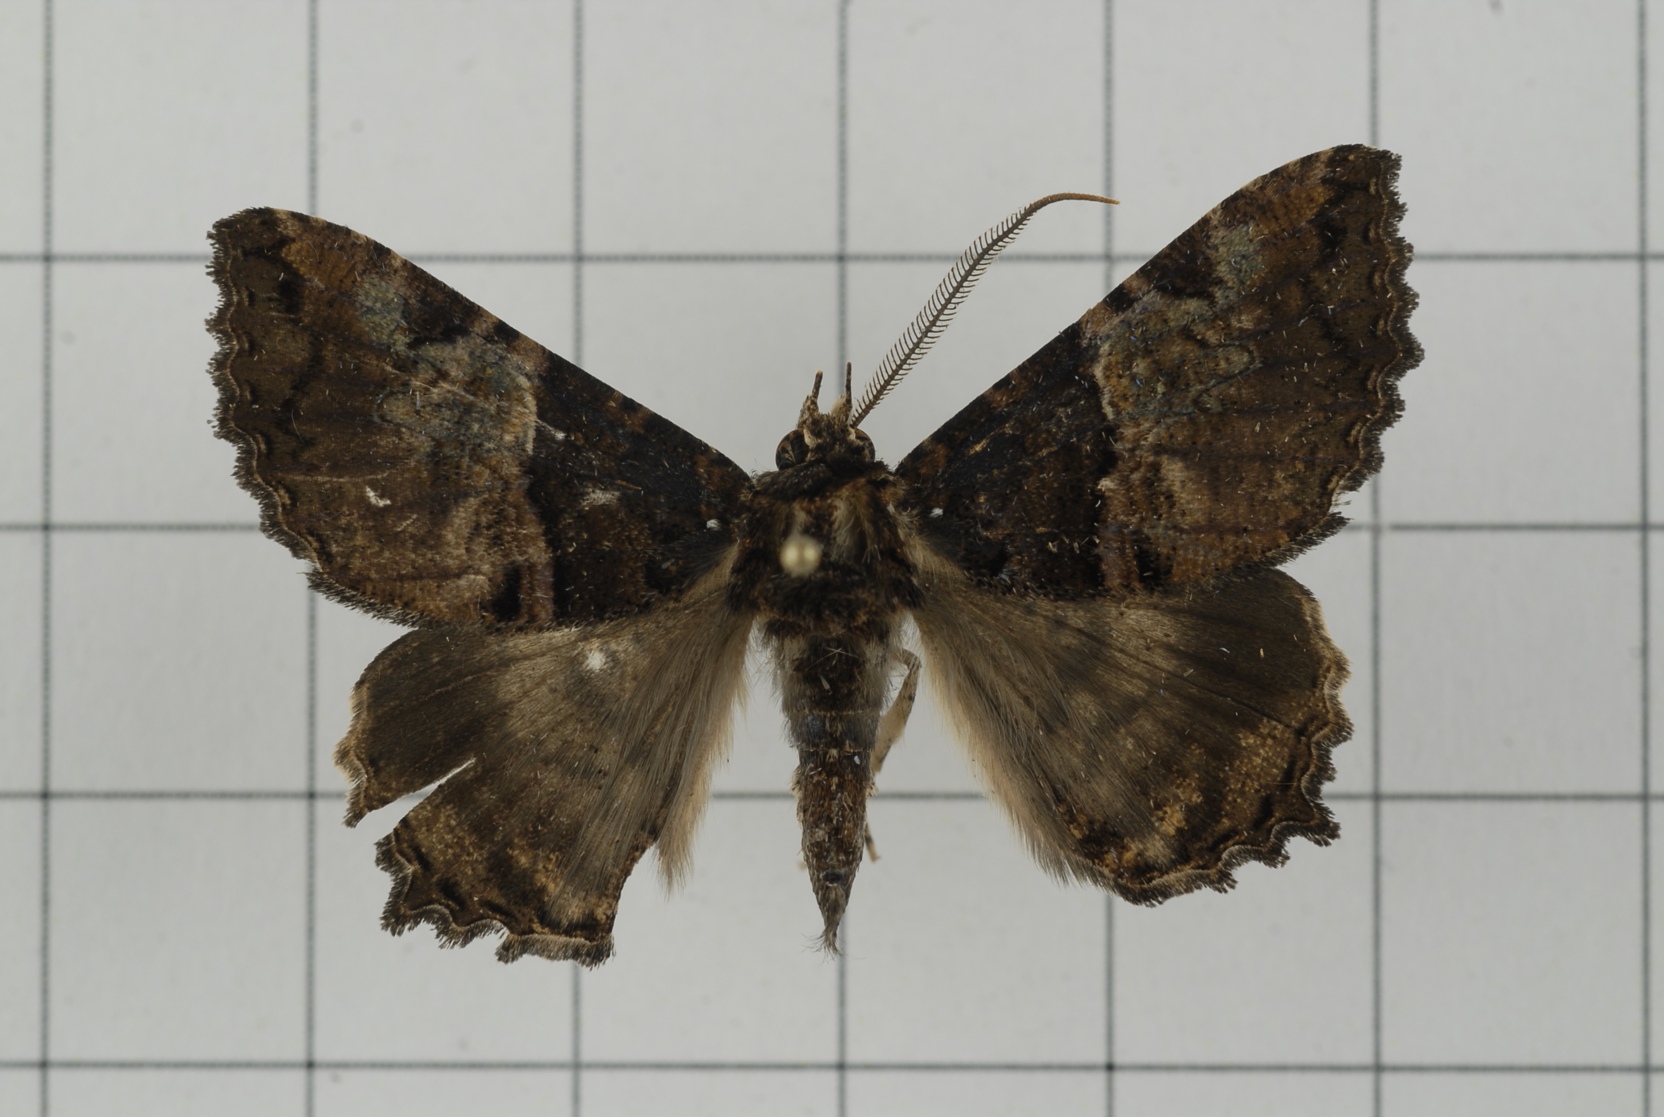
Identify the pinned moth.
Daddala lucilla
